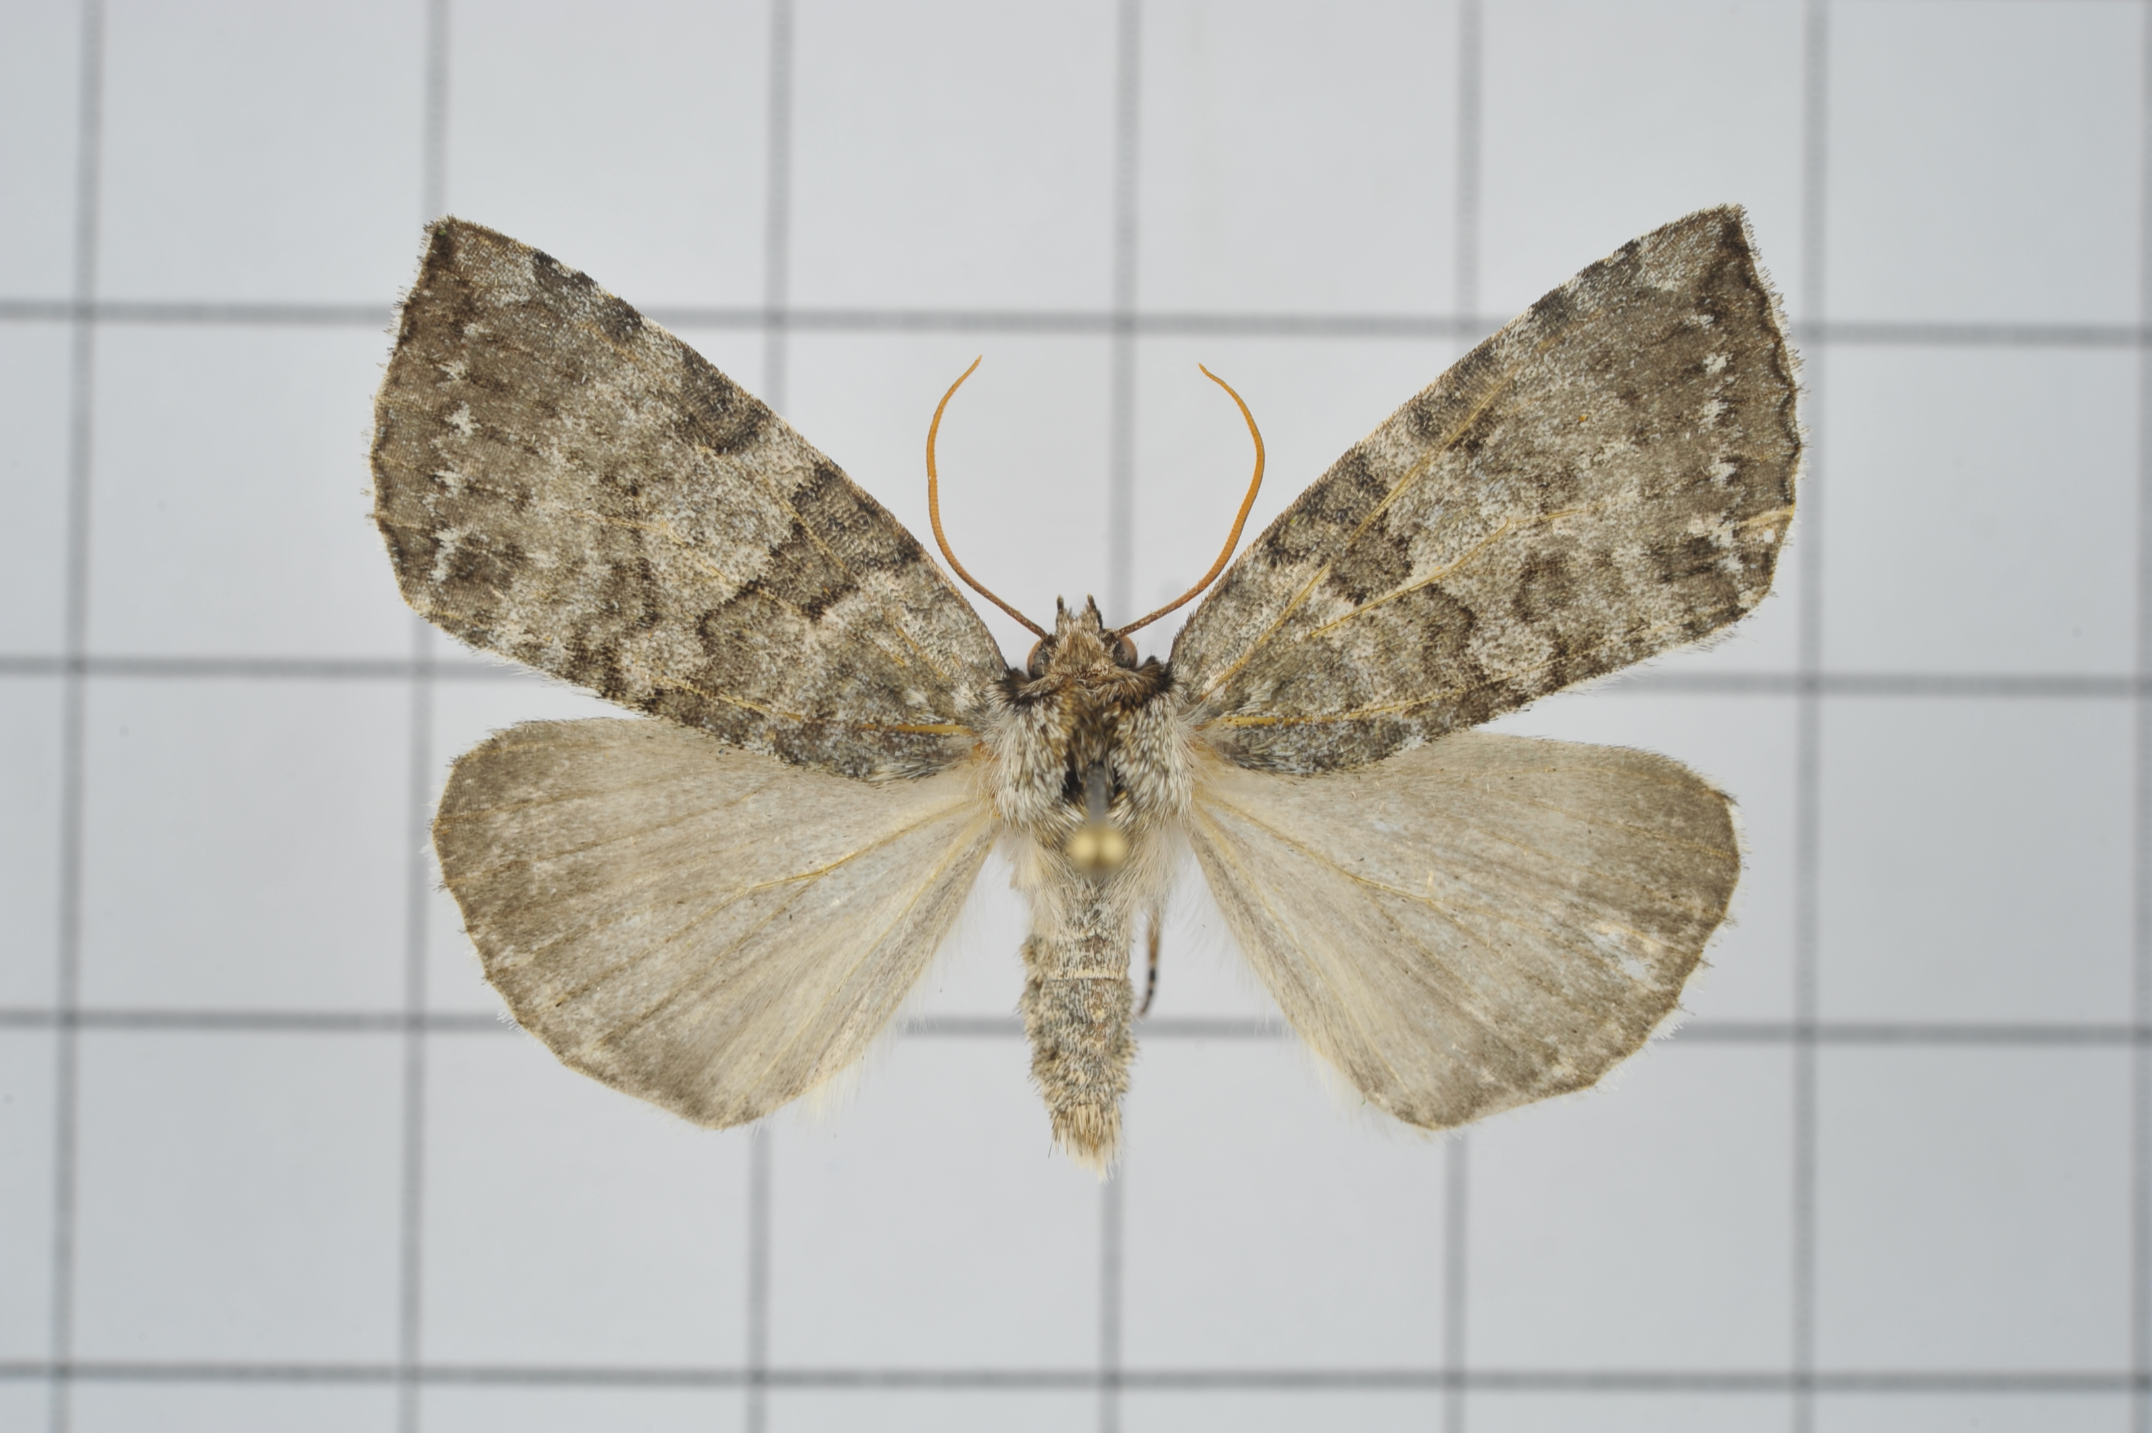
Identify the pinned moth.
Parapsestis tomponis tomponis
